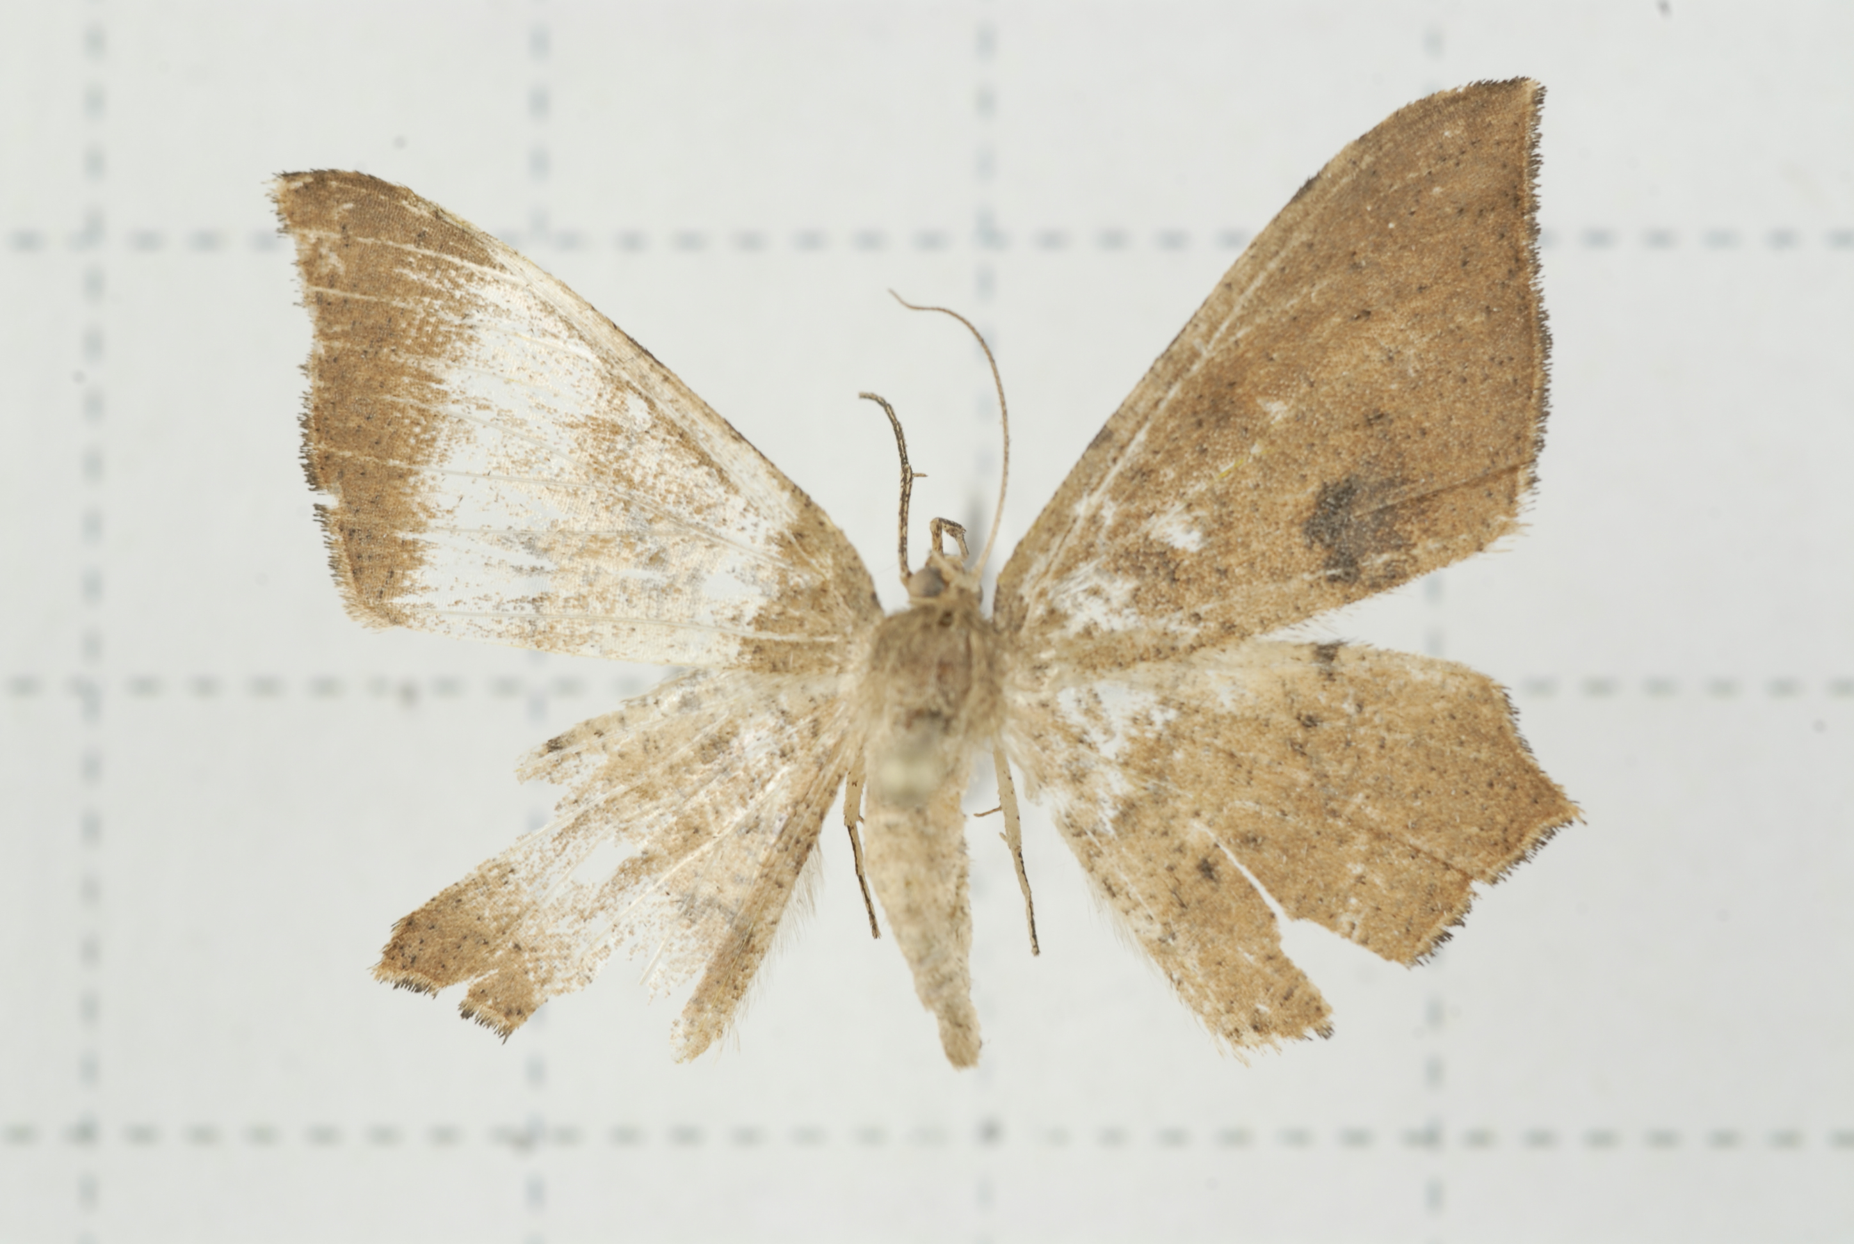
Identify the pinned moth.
Krananda falcata
